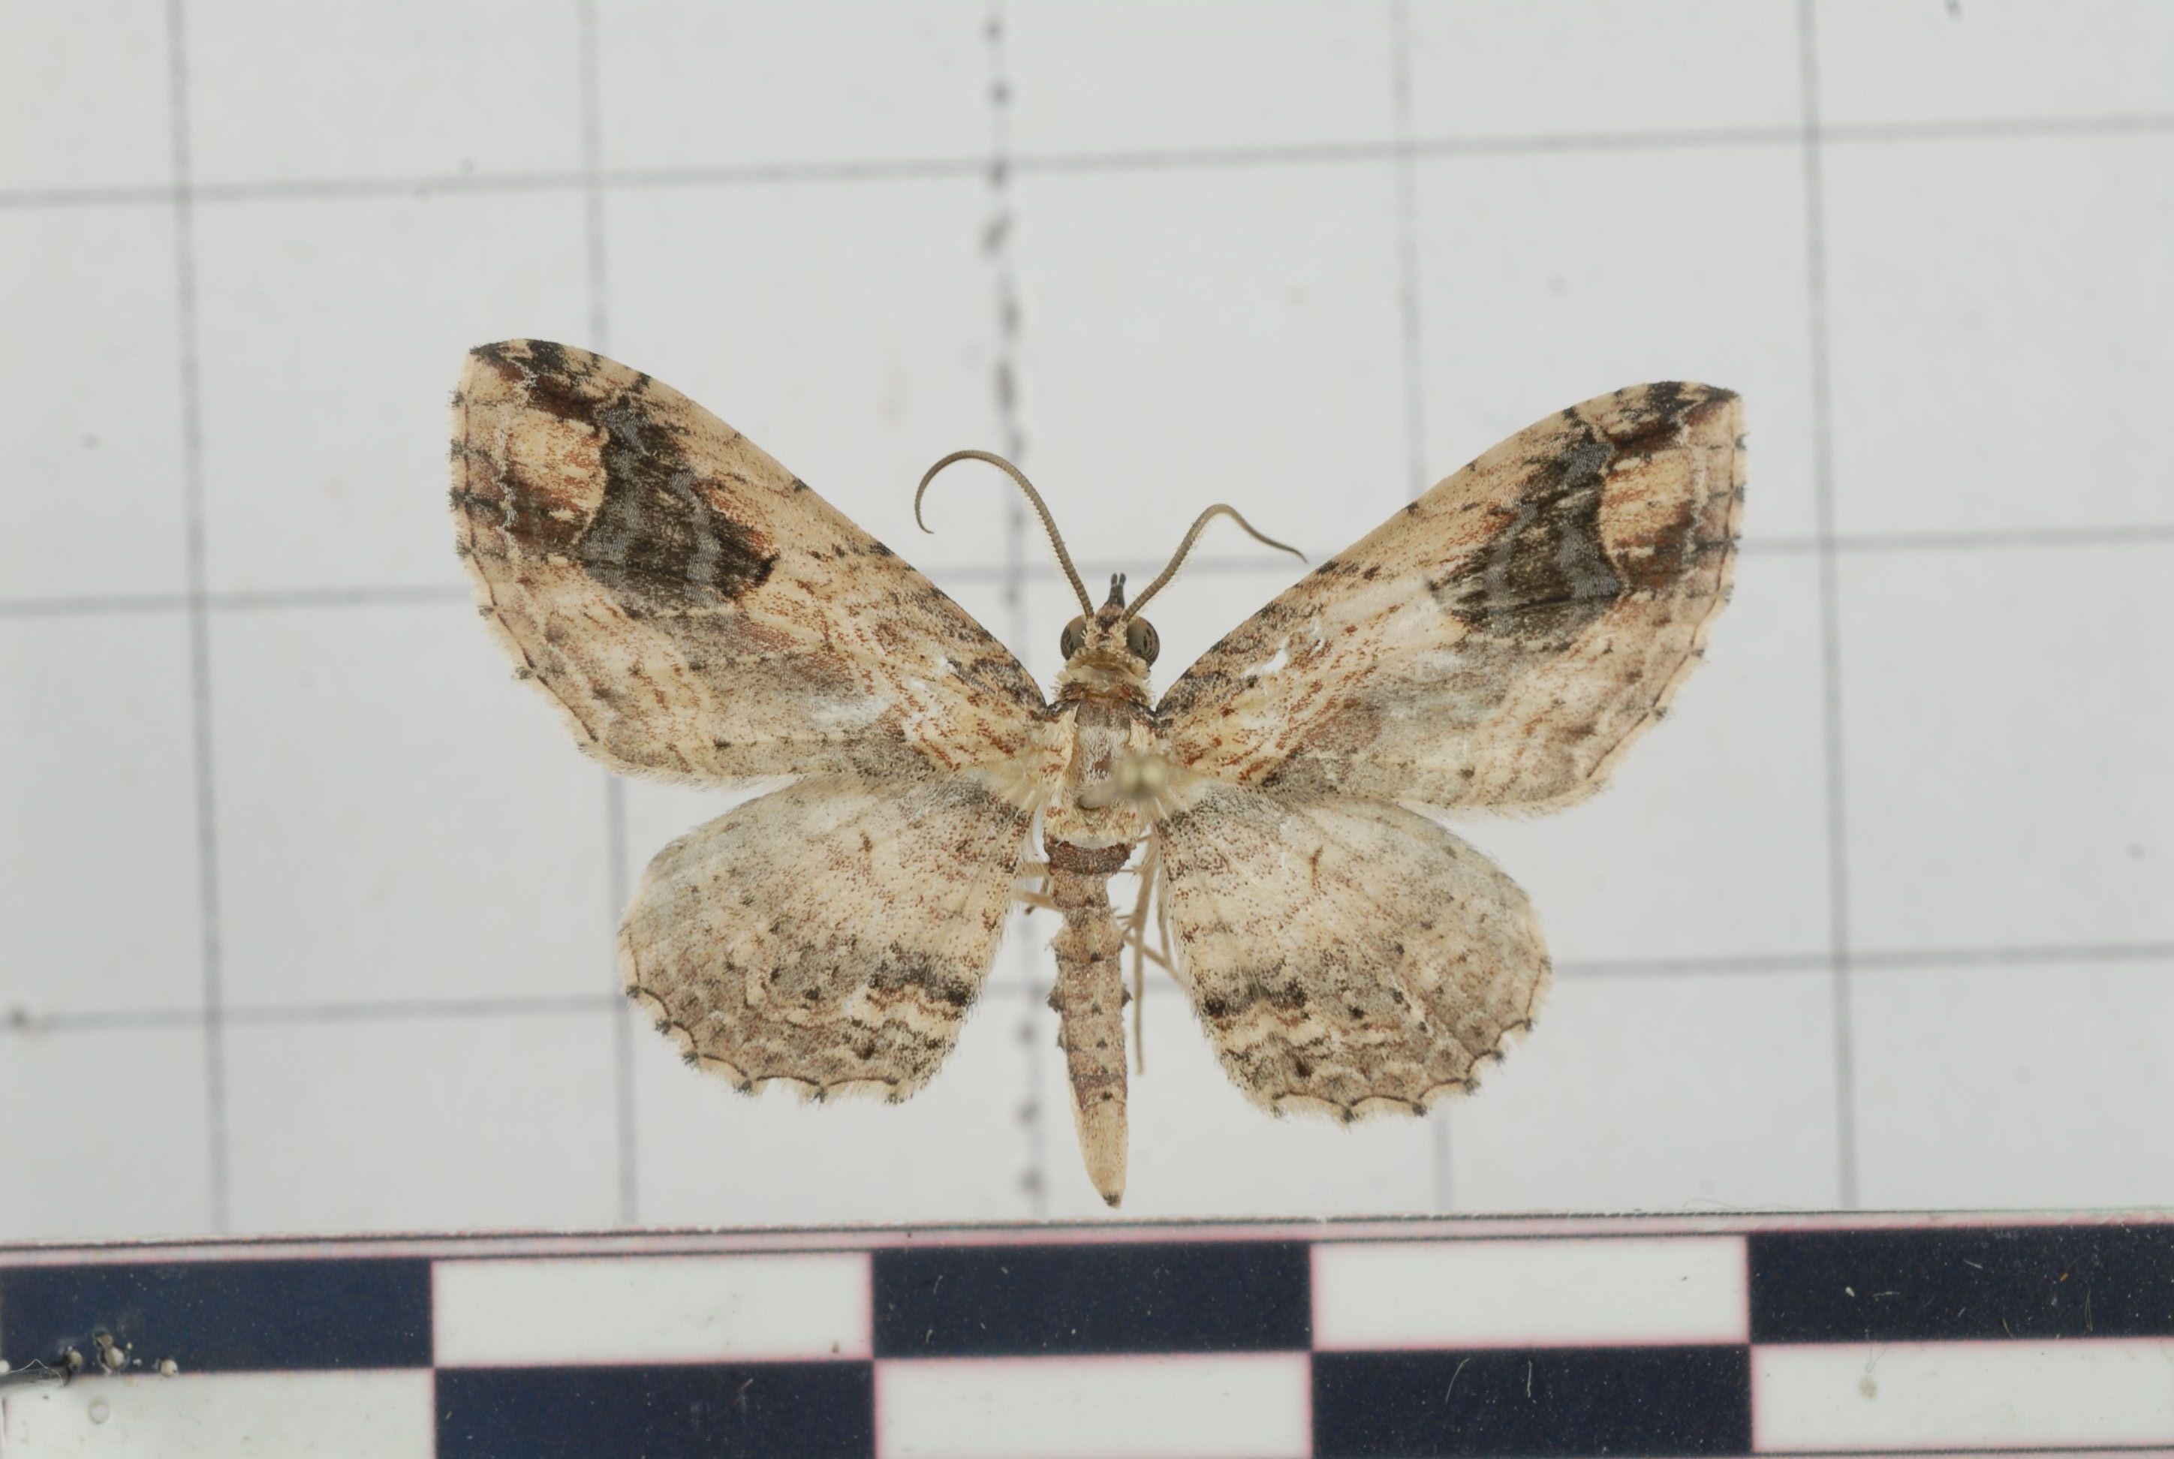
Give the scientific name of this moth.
Ziridava kanshireiensis
